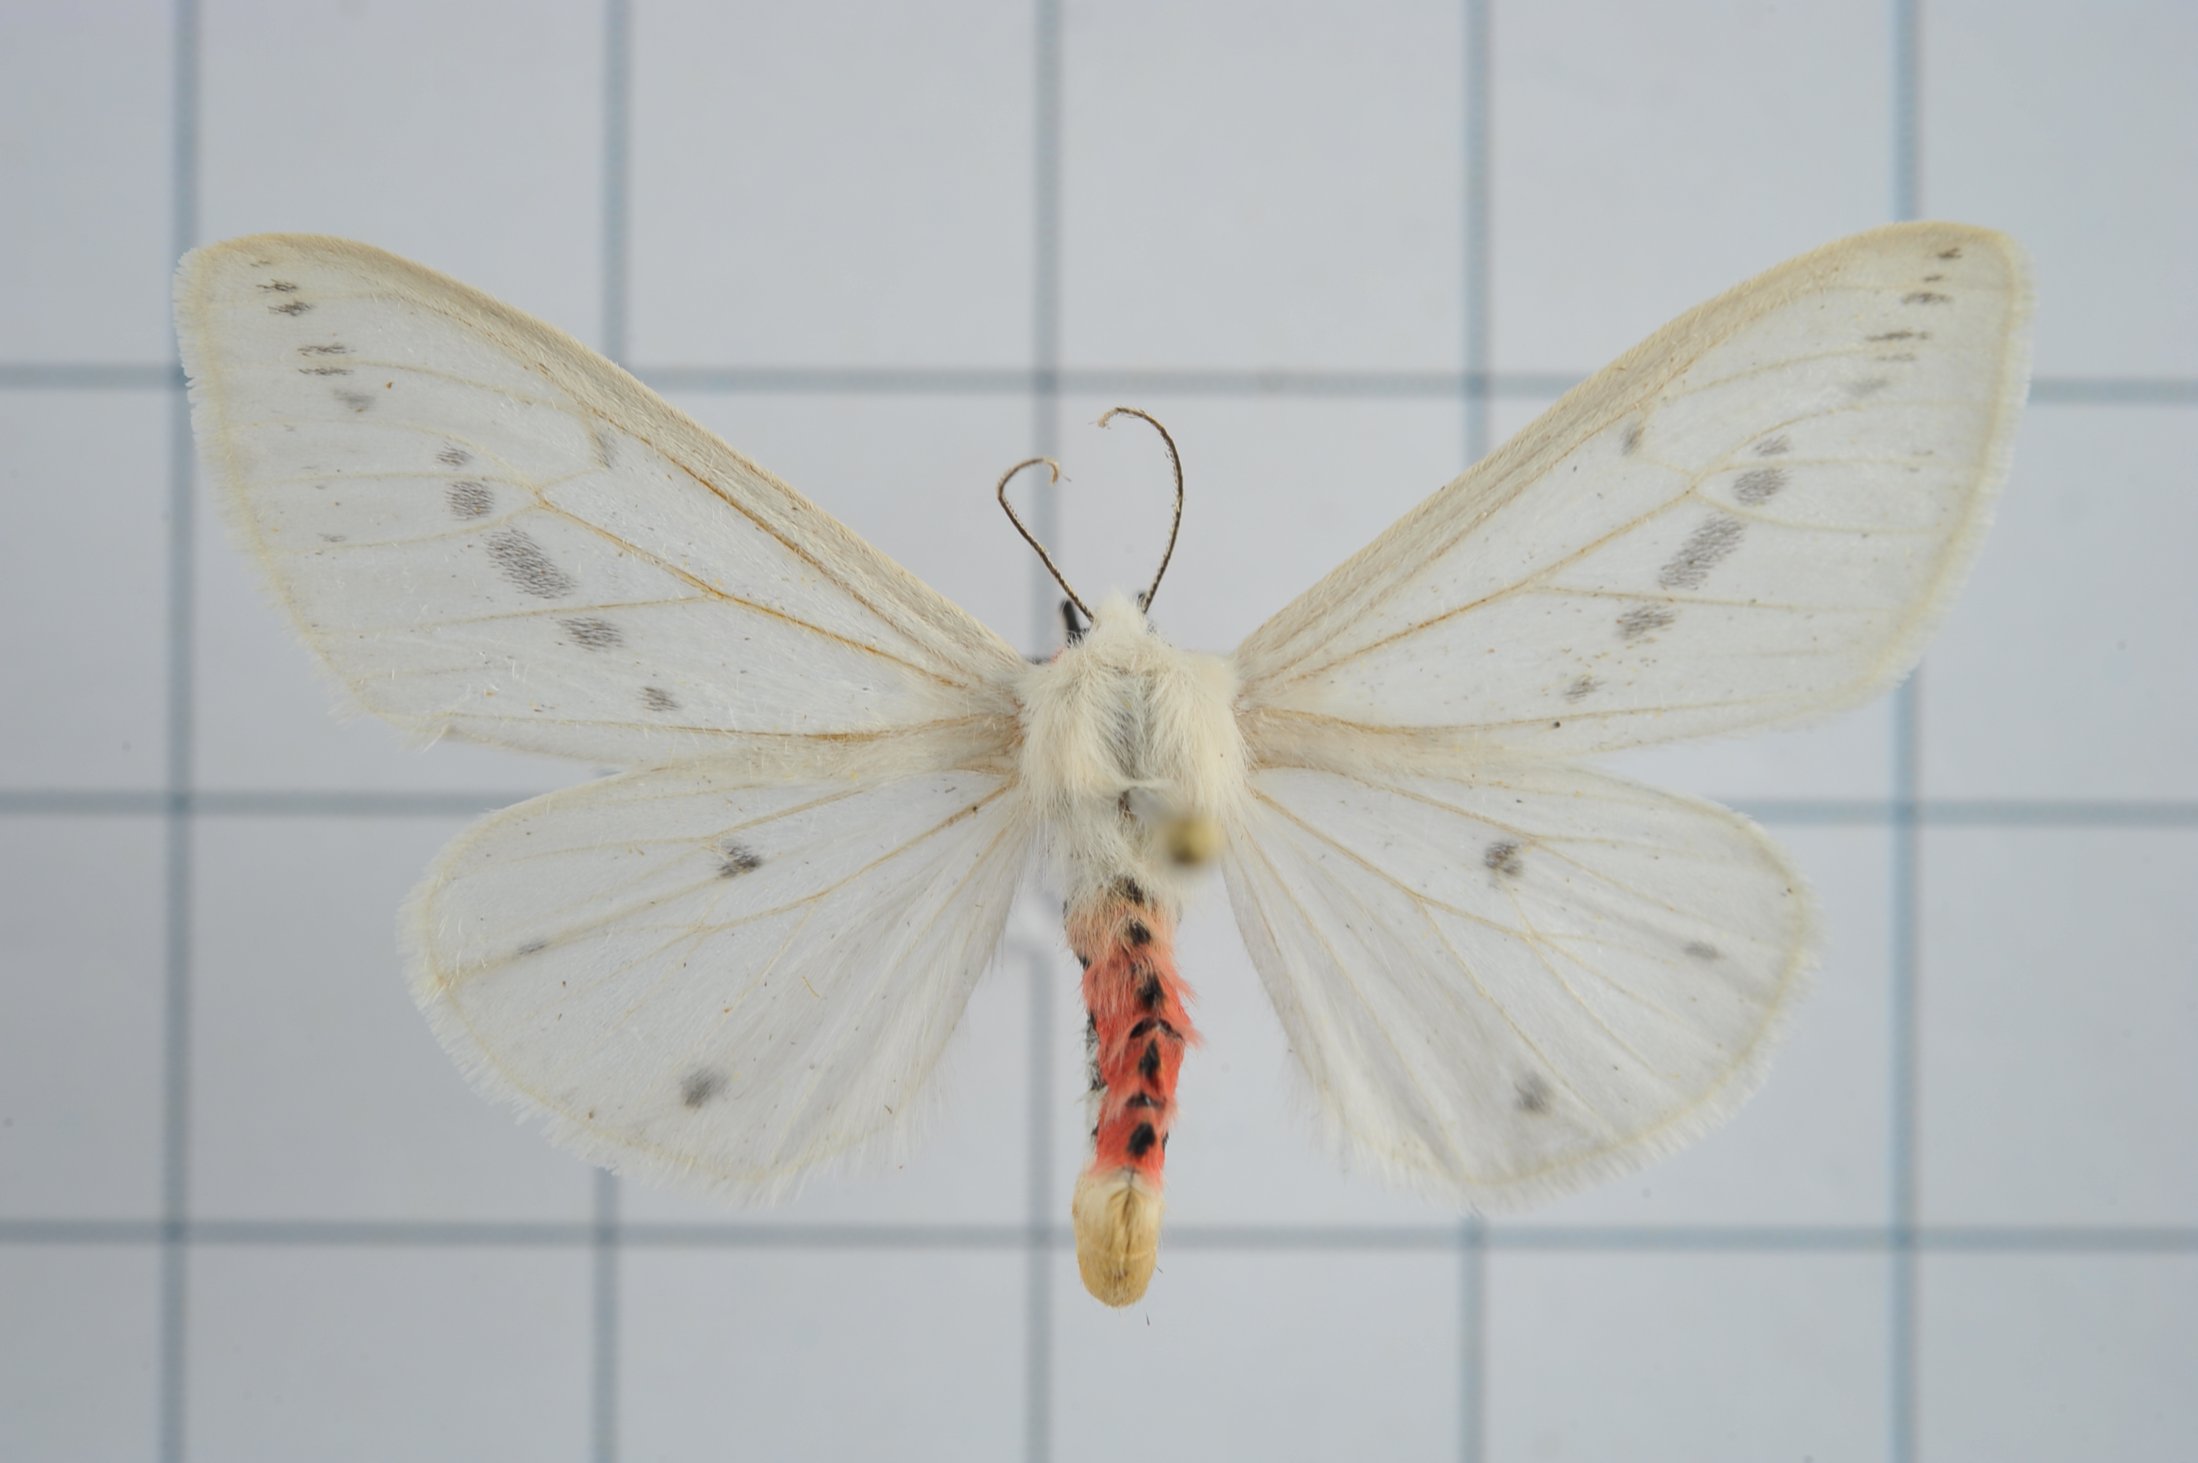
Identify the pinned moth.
Lemyra nigricosta
